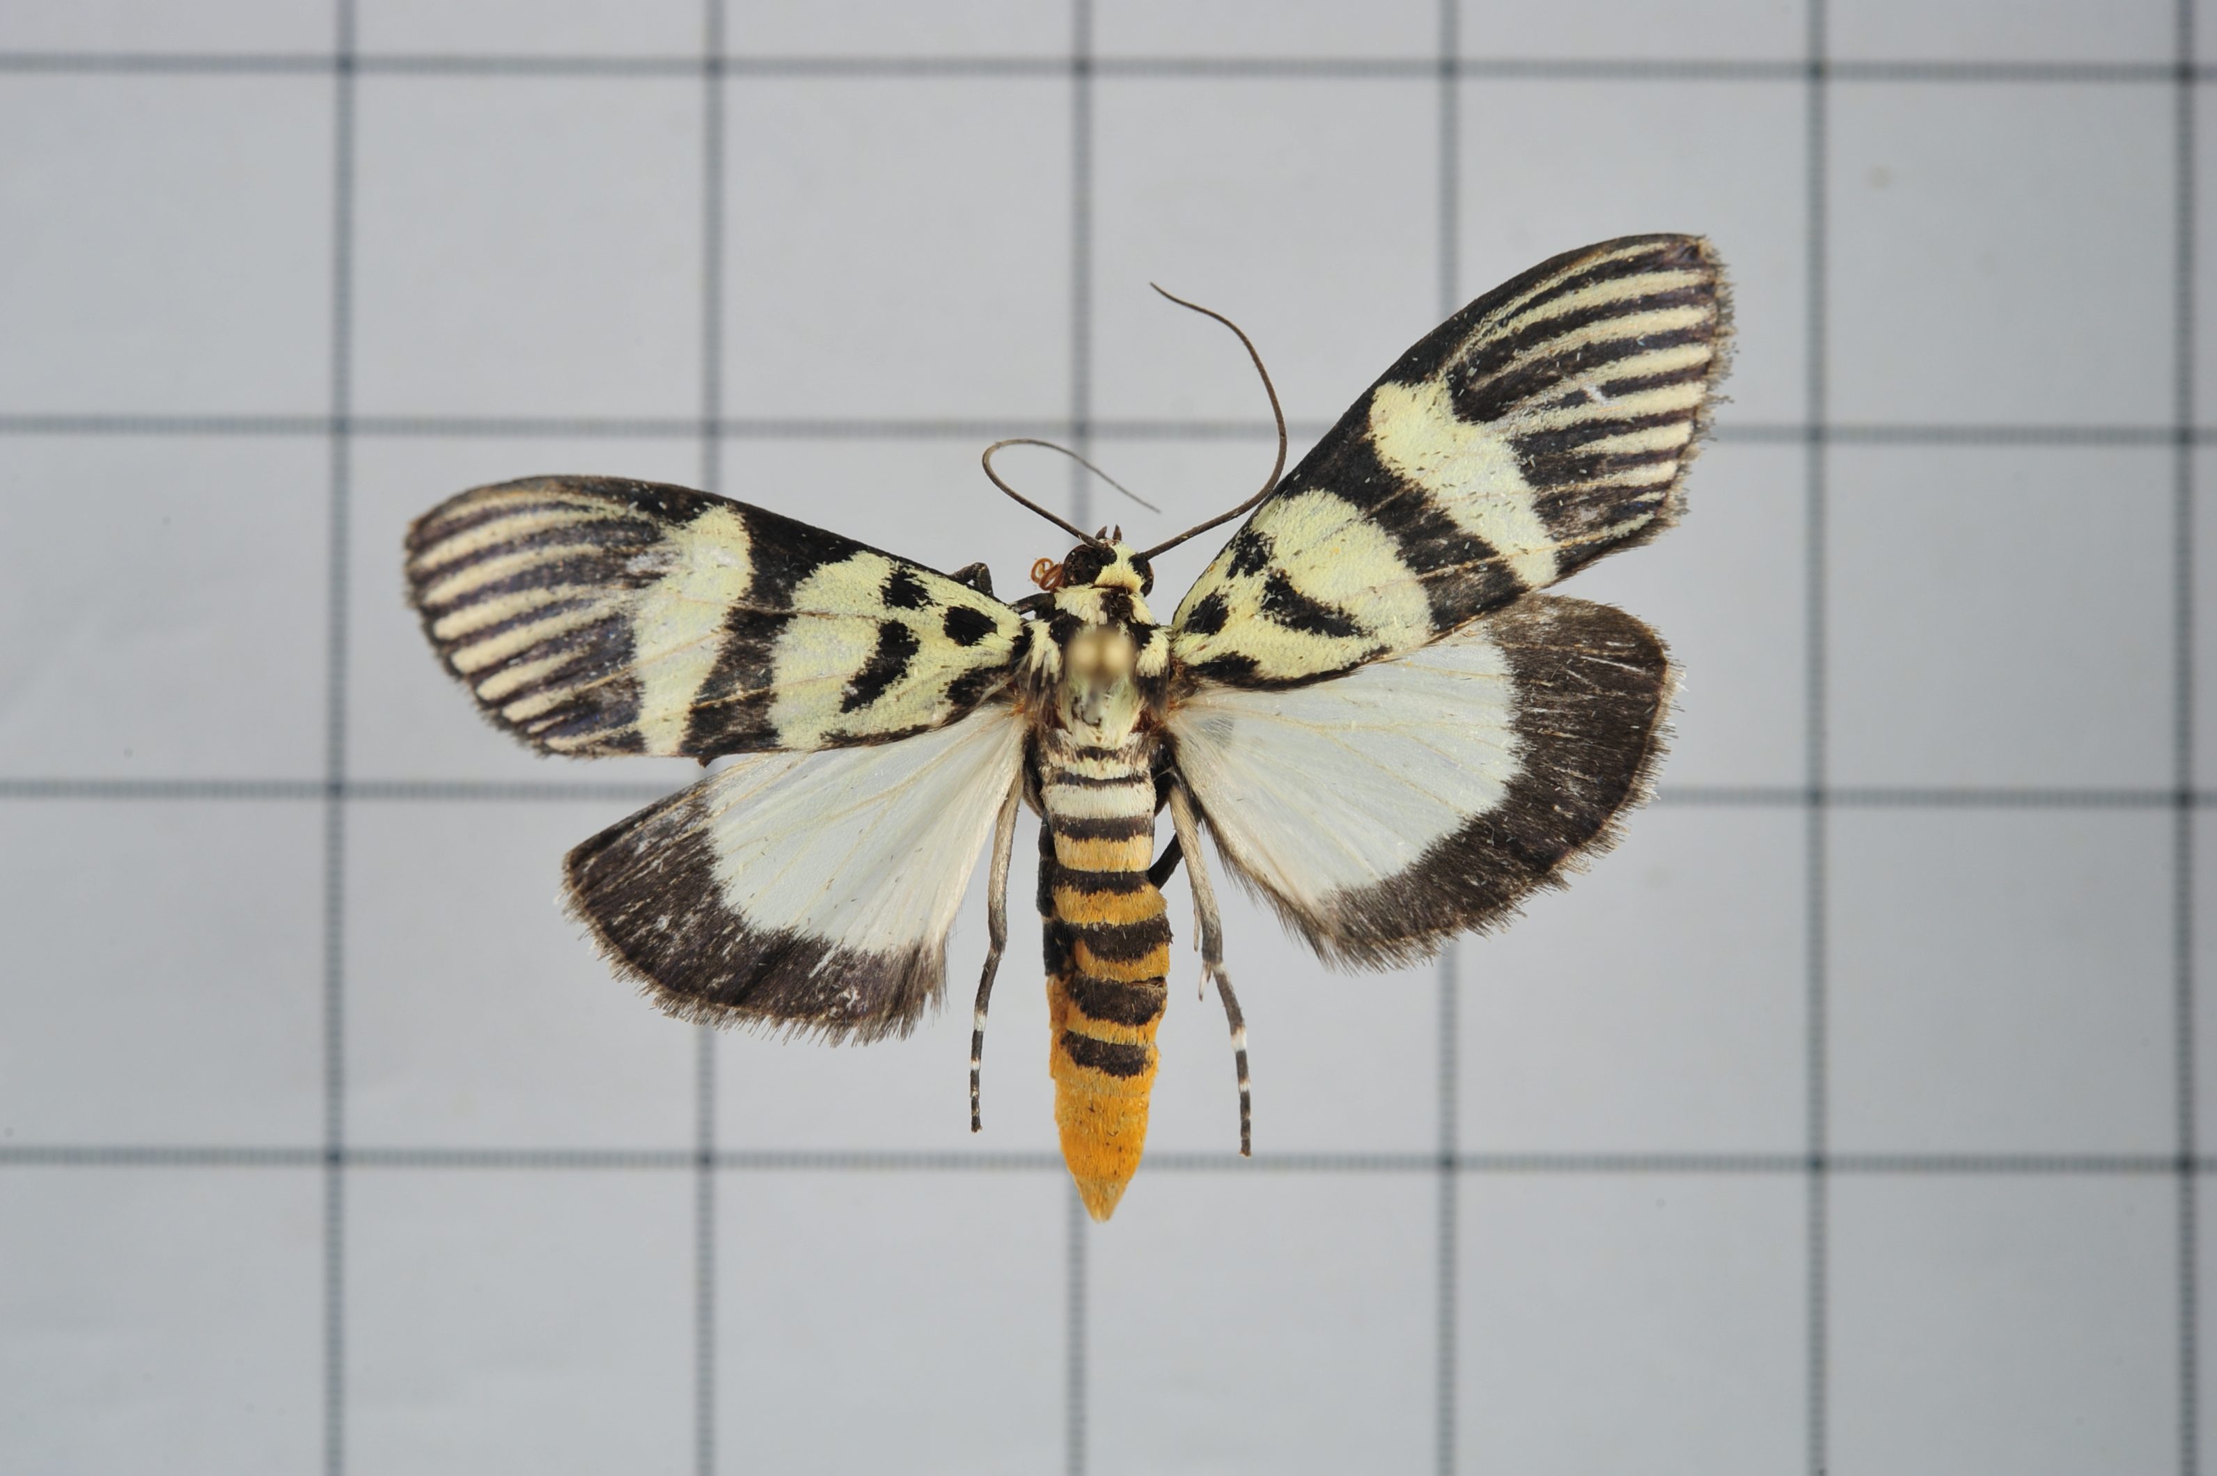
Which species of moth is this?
Heortia vitessoides
